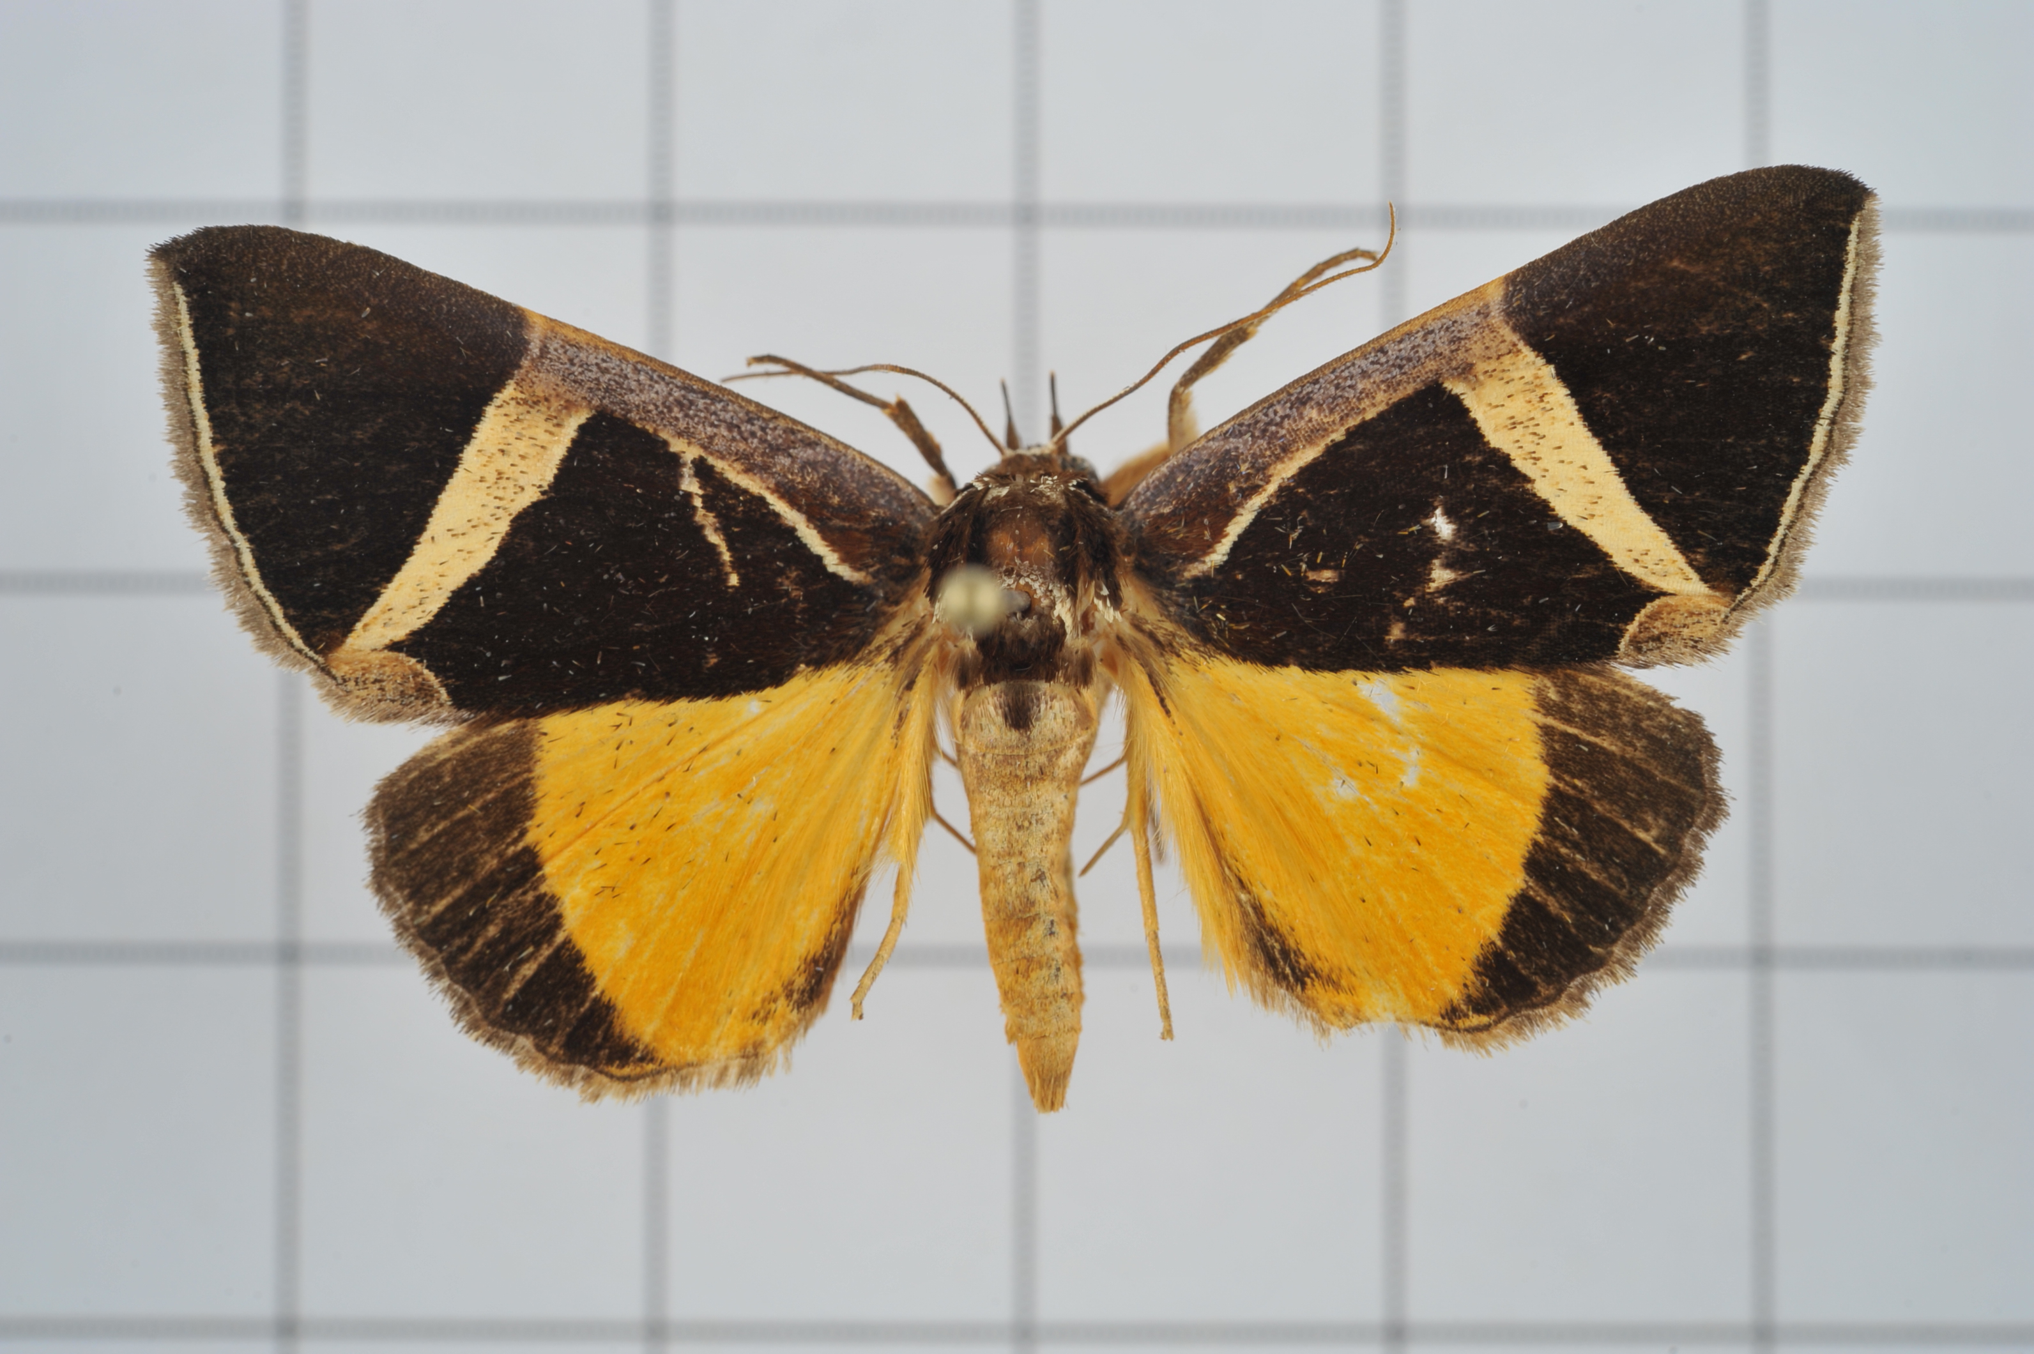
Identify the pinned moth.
Fodina contigua
